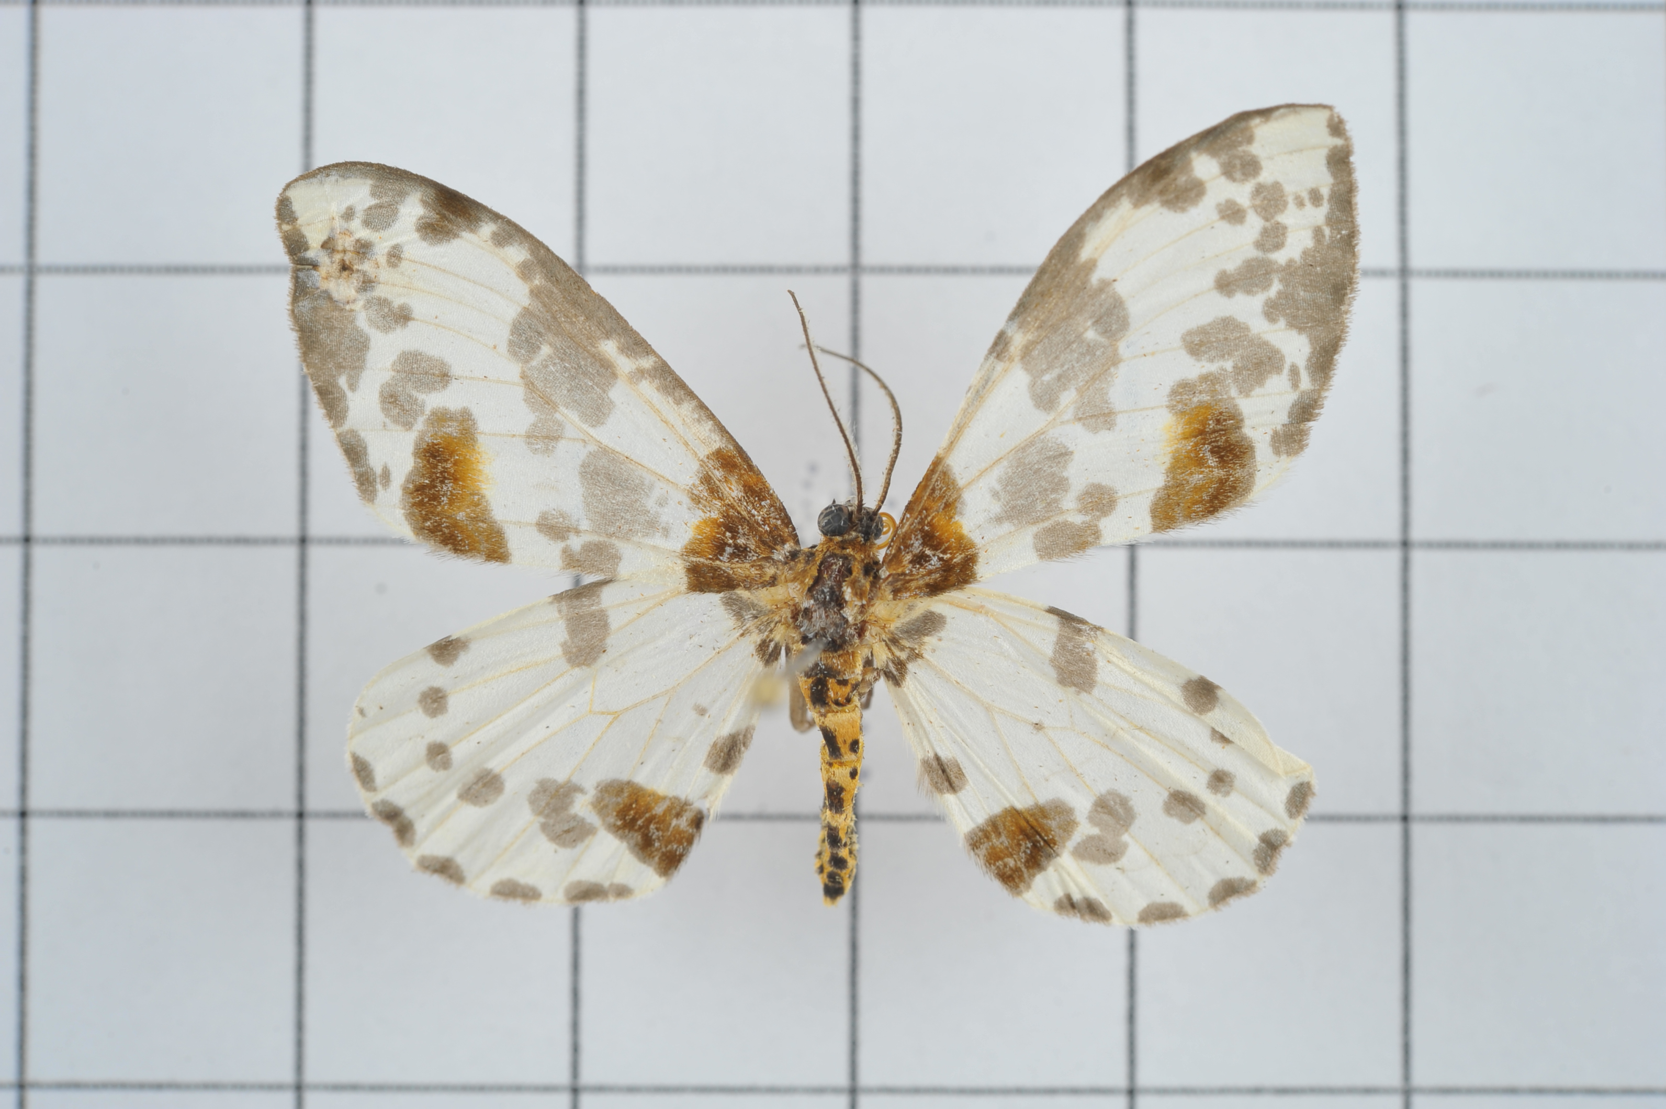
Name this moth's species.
Abraxas adilluminata
